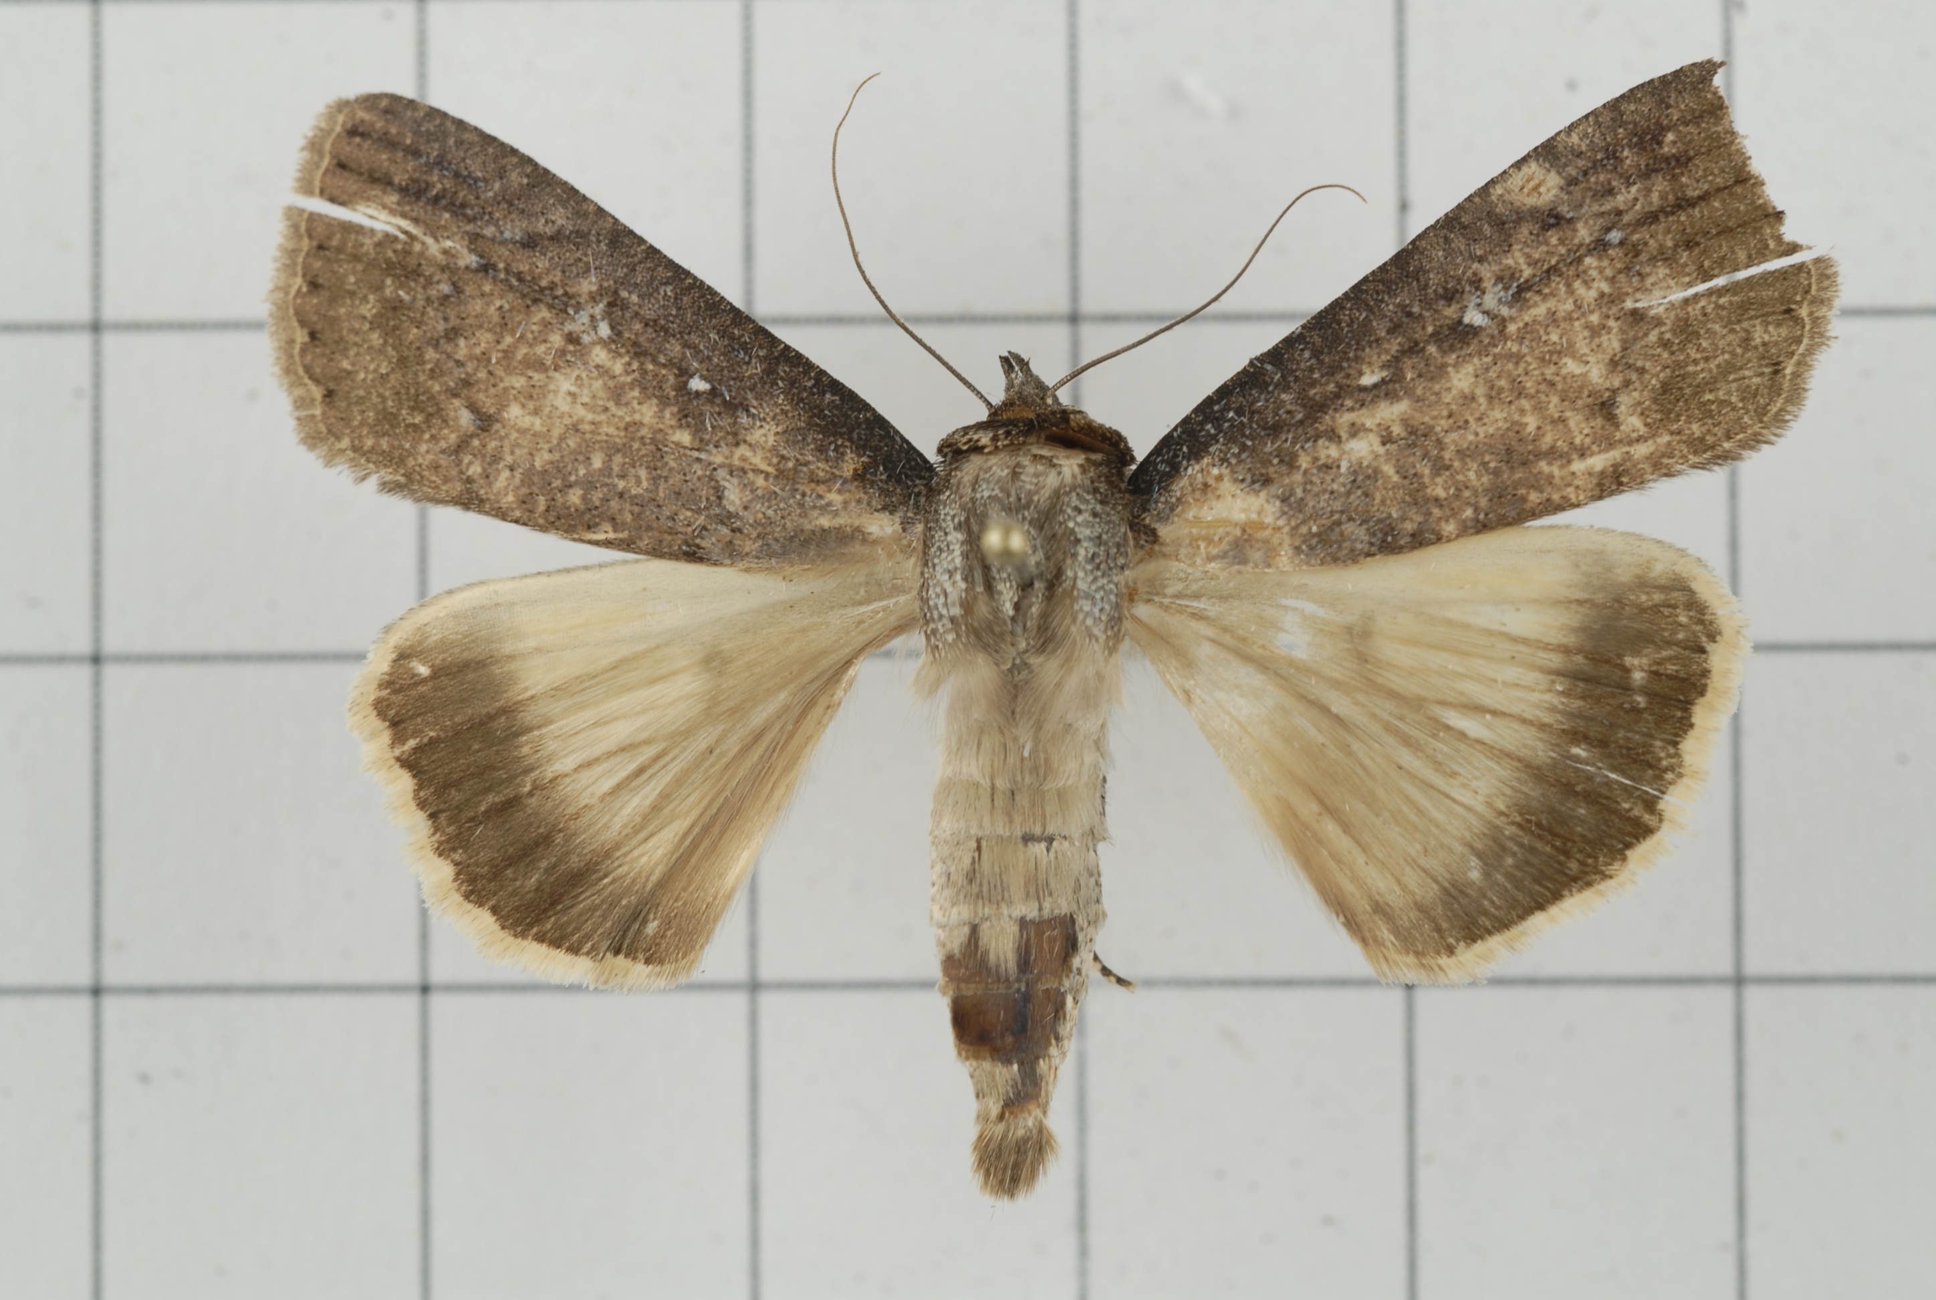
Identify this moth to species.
Perinaenia mingchyrica
